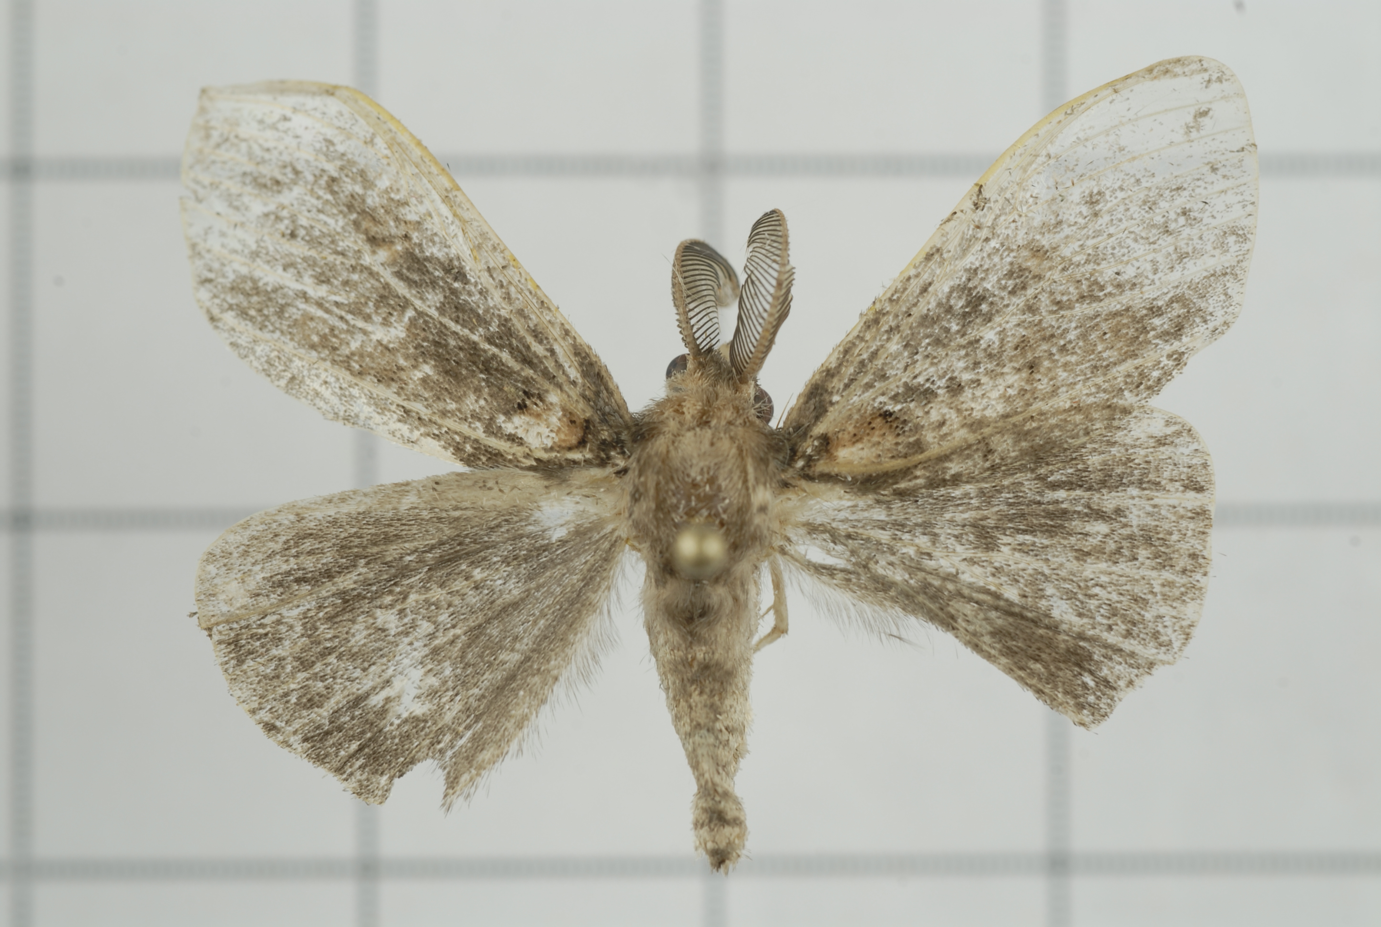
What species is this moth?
Olene dudgeoni
